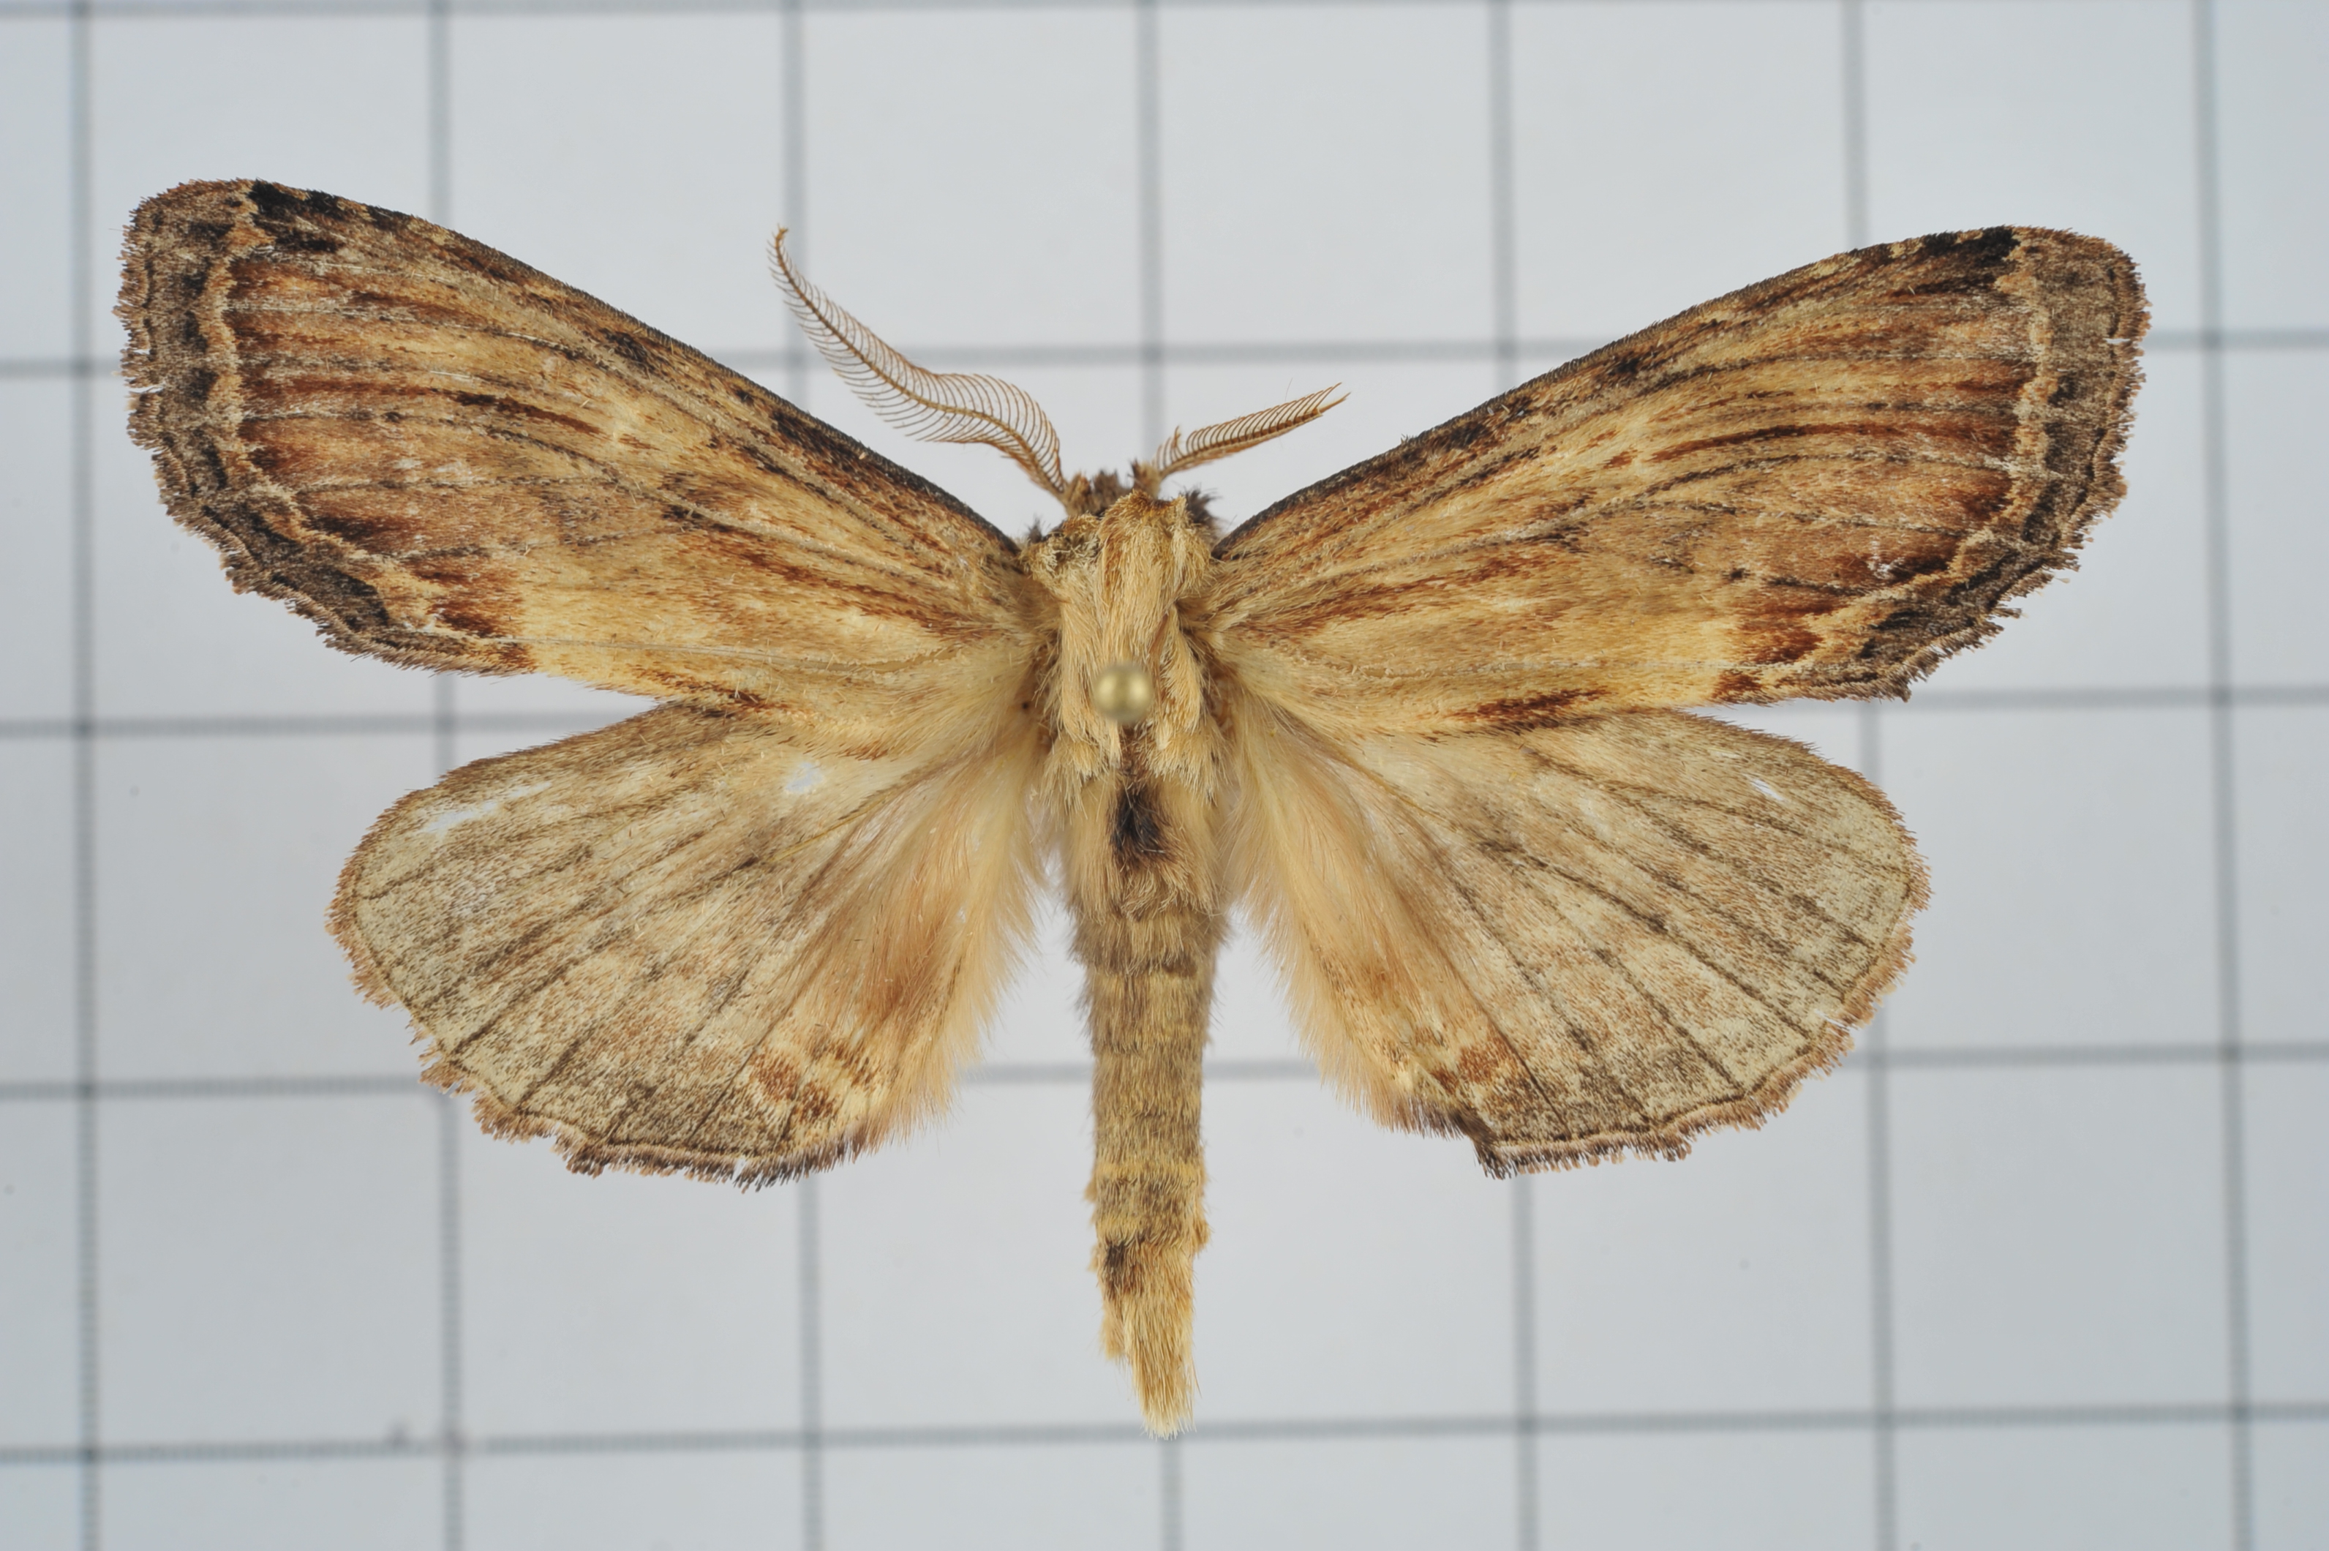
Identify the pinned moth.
Hupodonta lignea
